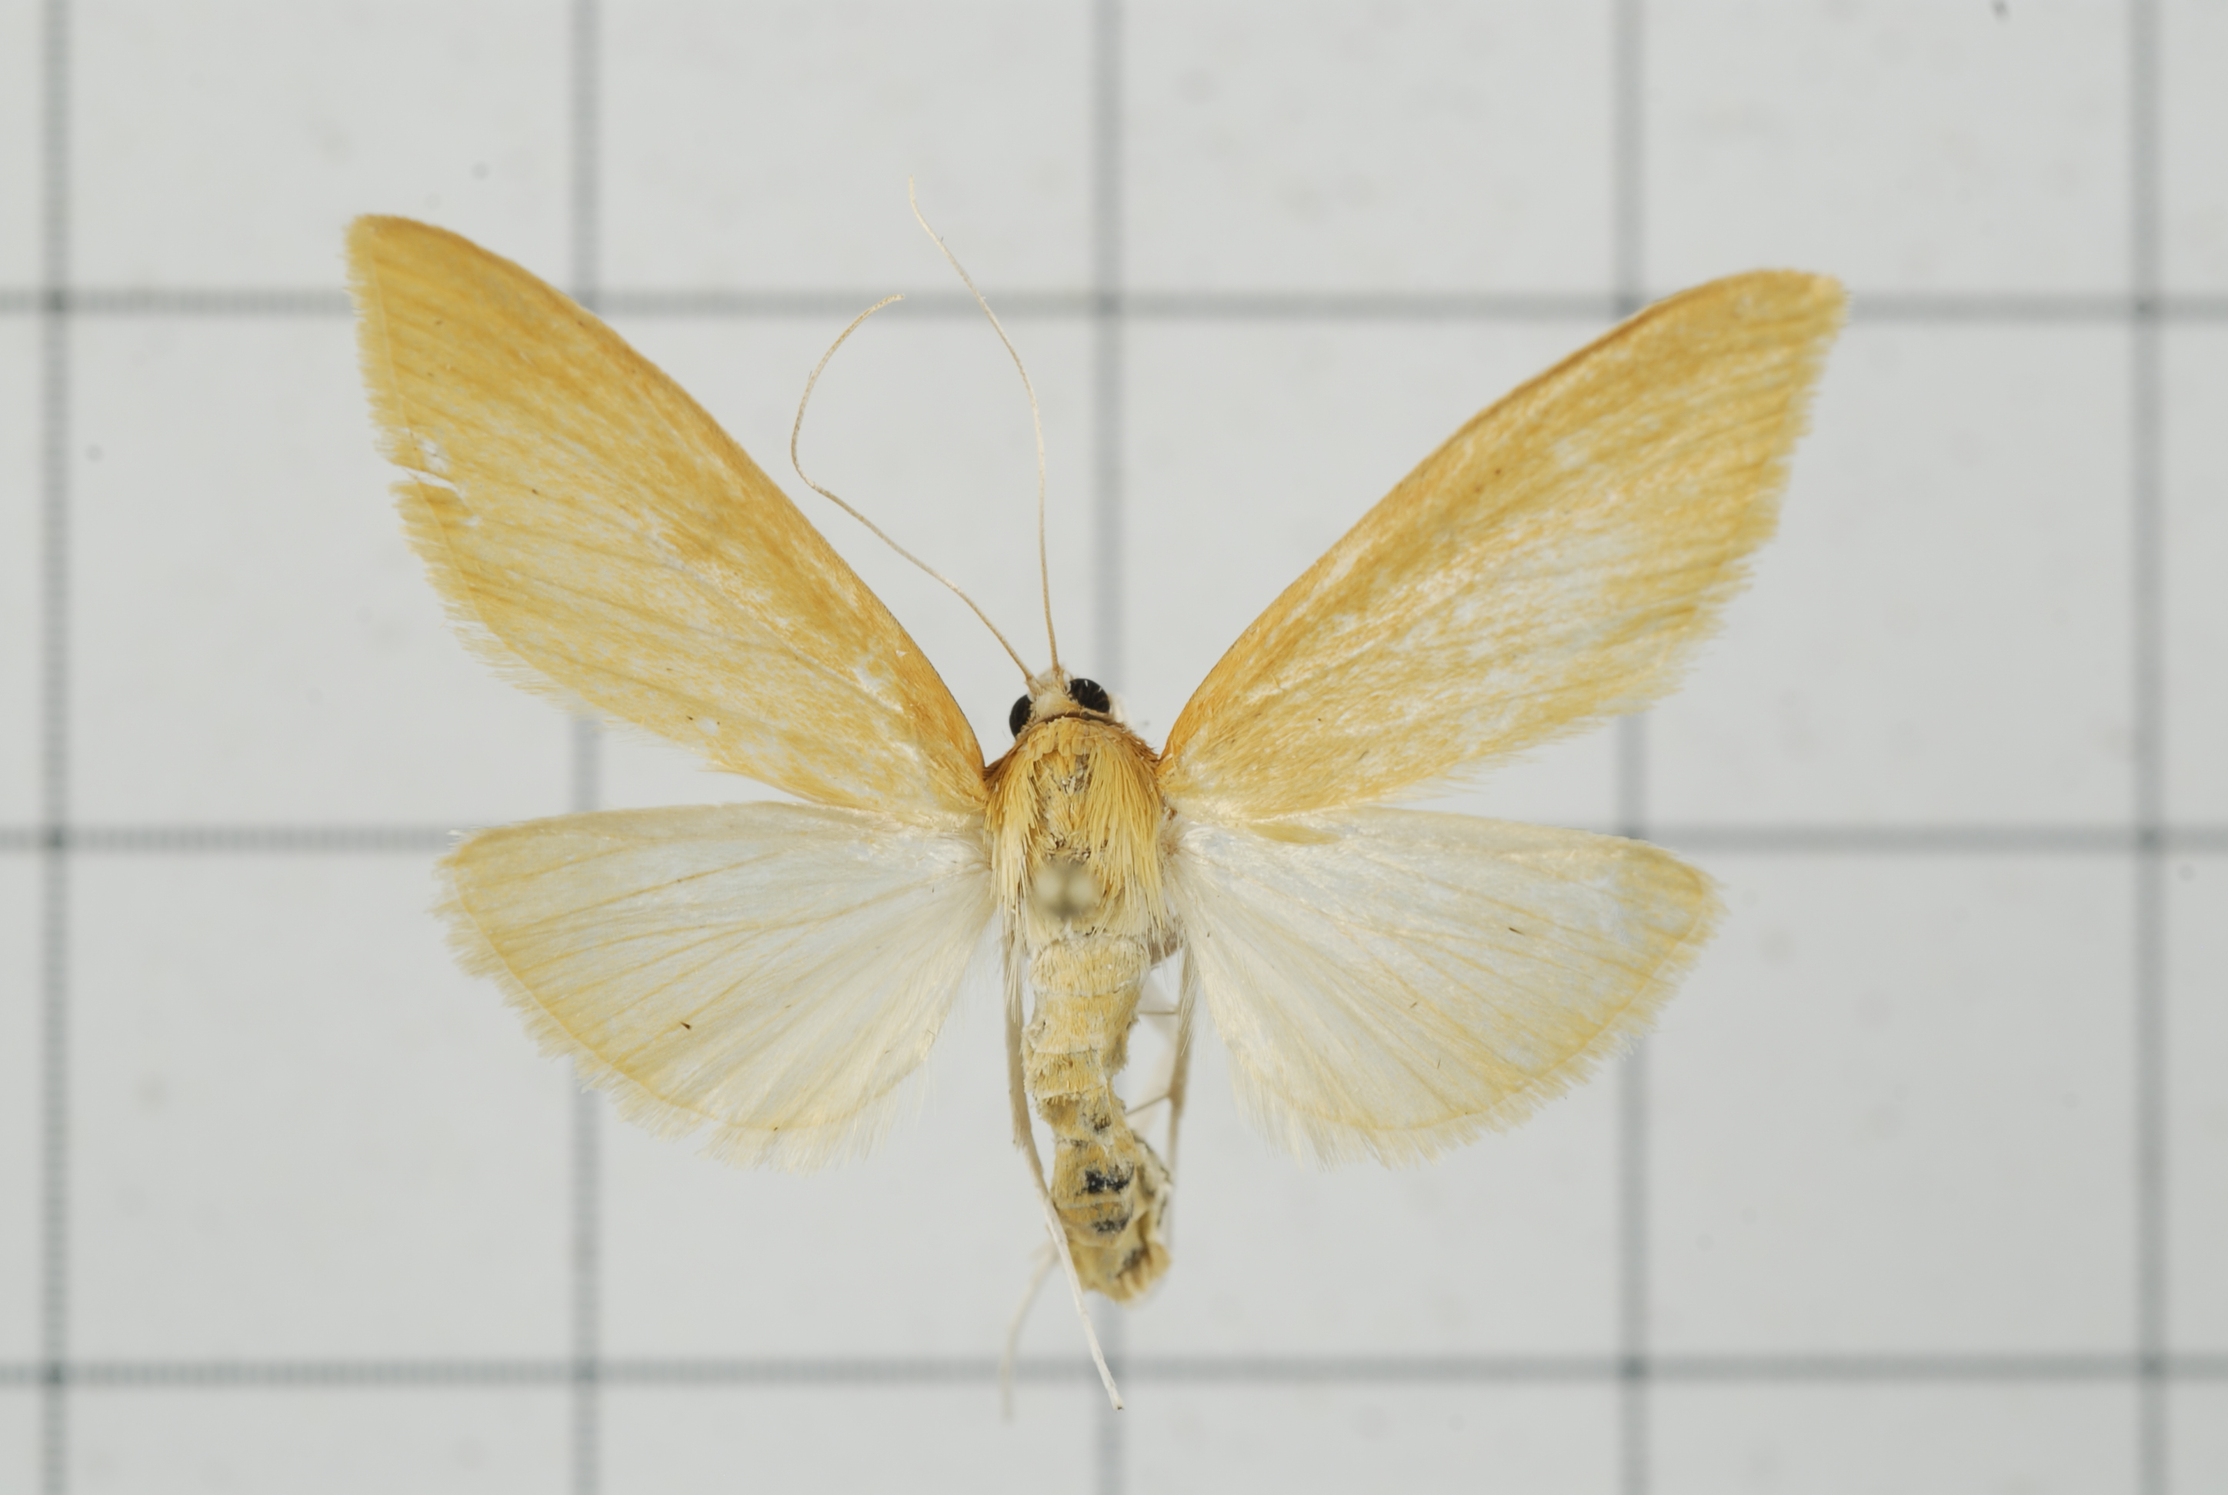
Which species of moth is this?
Circobotys aurealis
